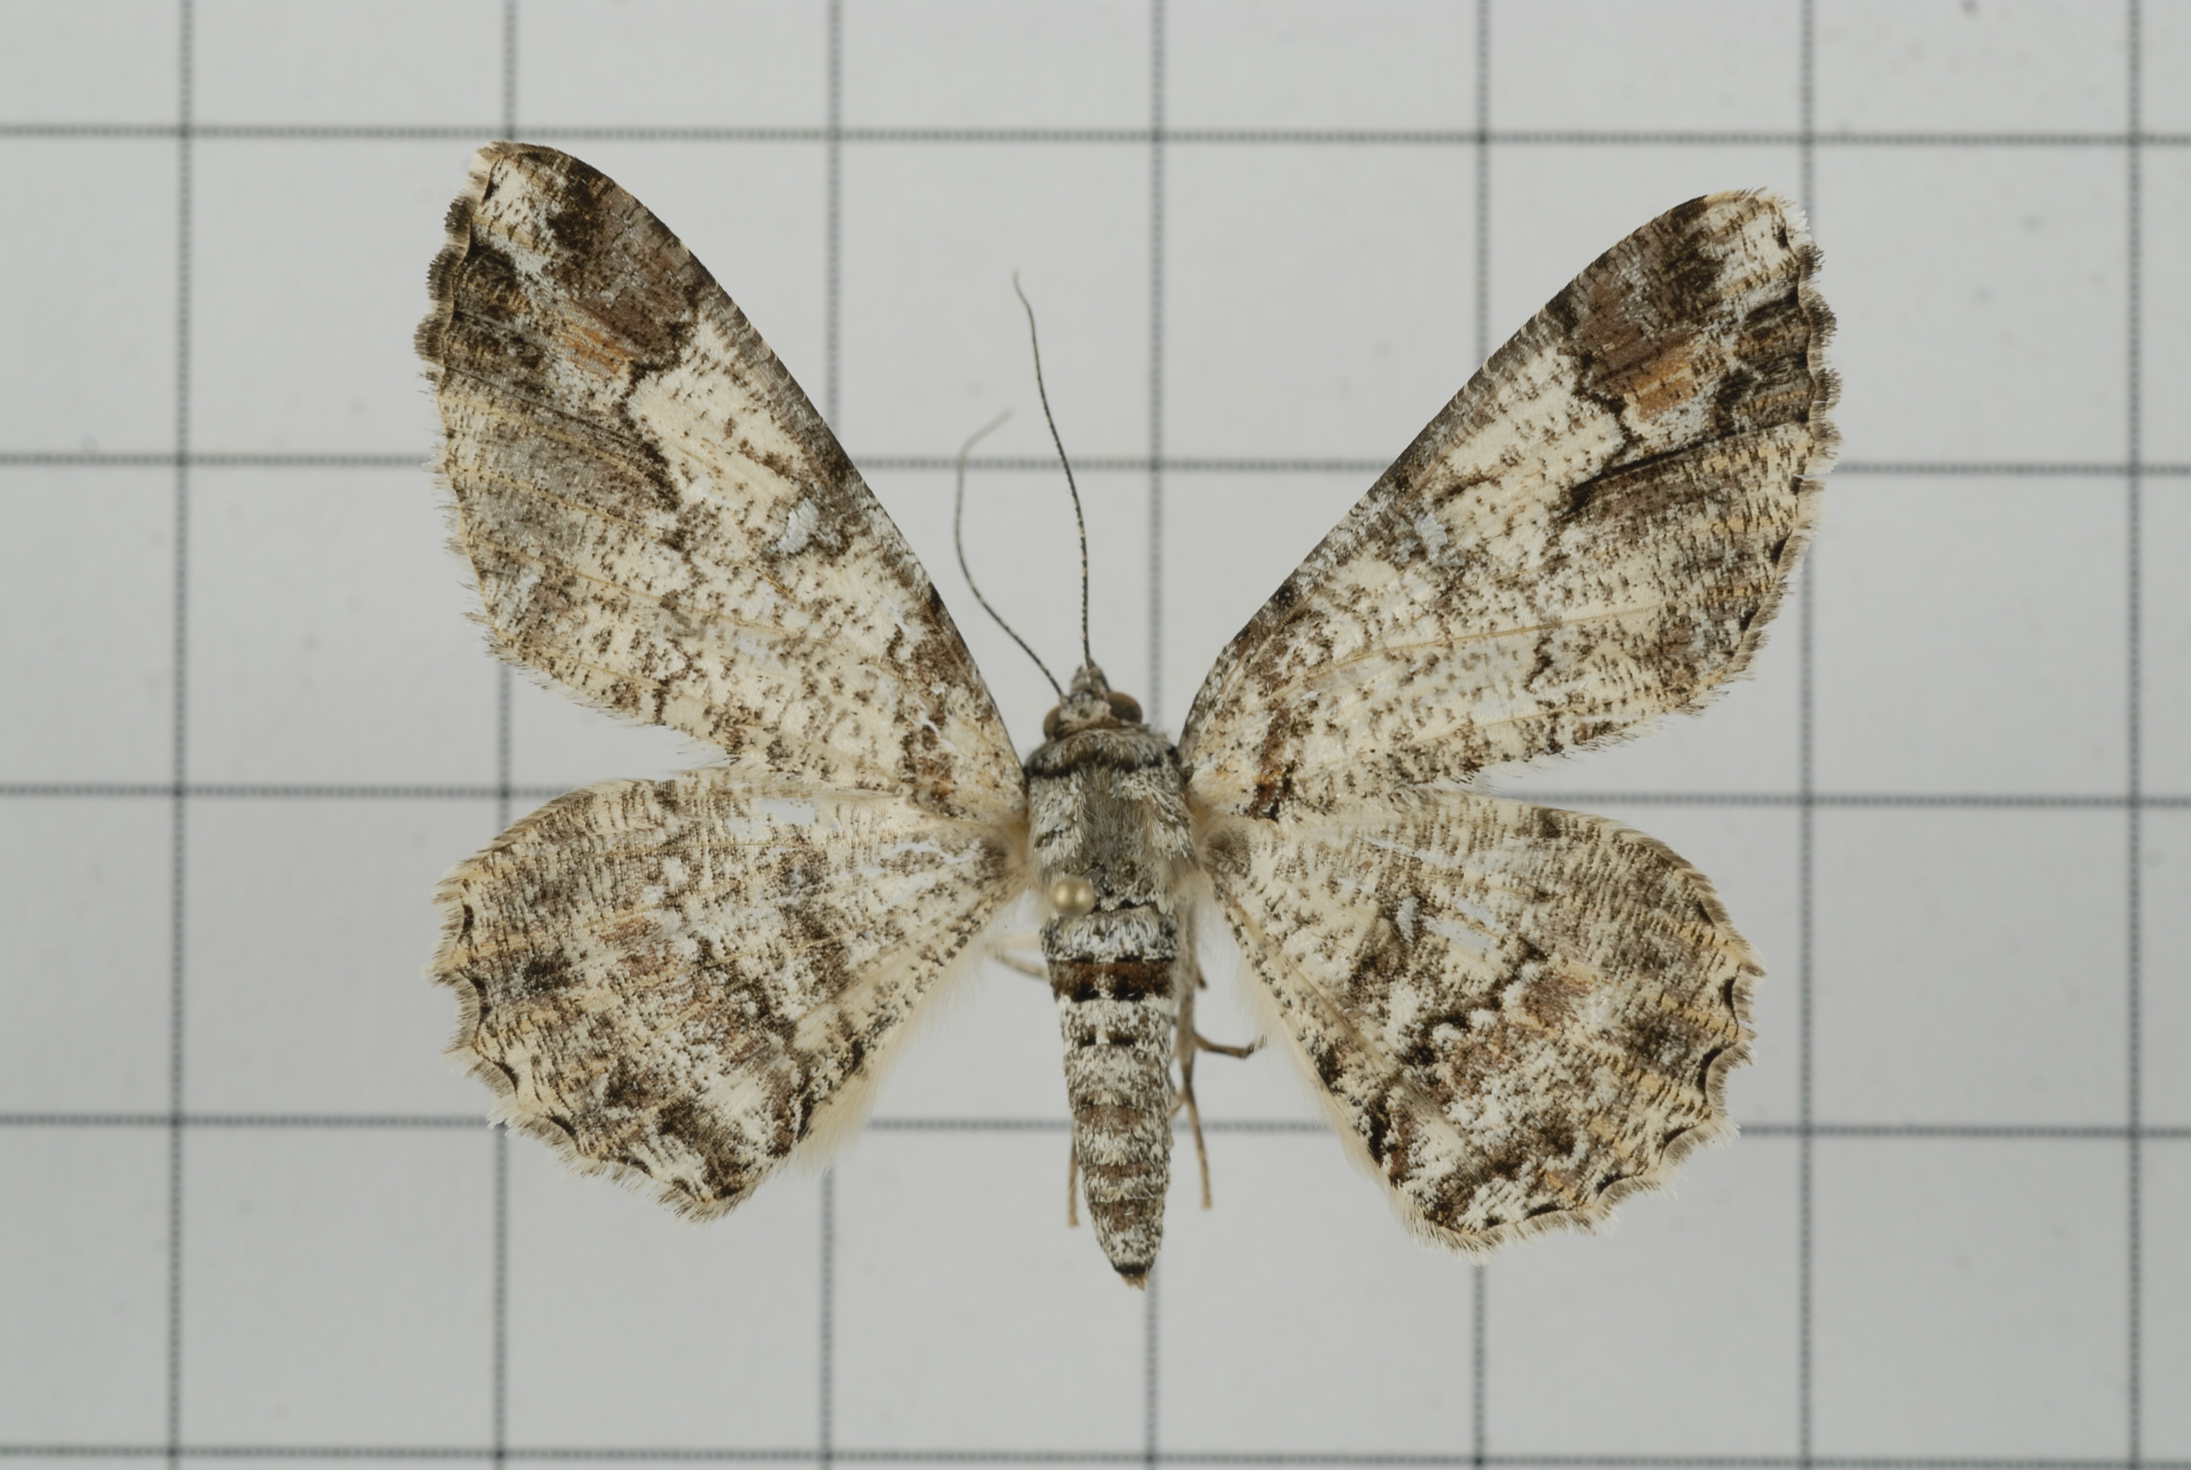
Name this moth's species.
Cleora fraterna
